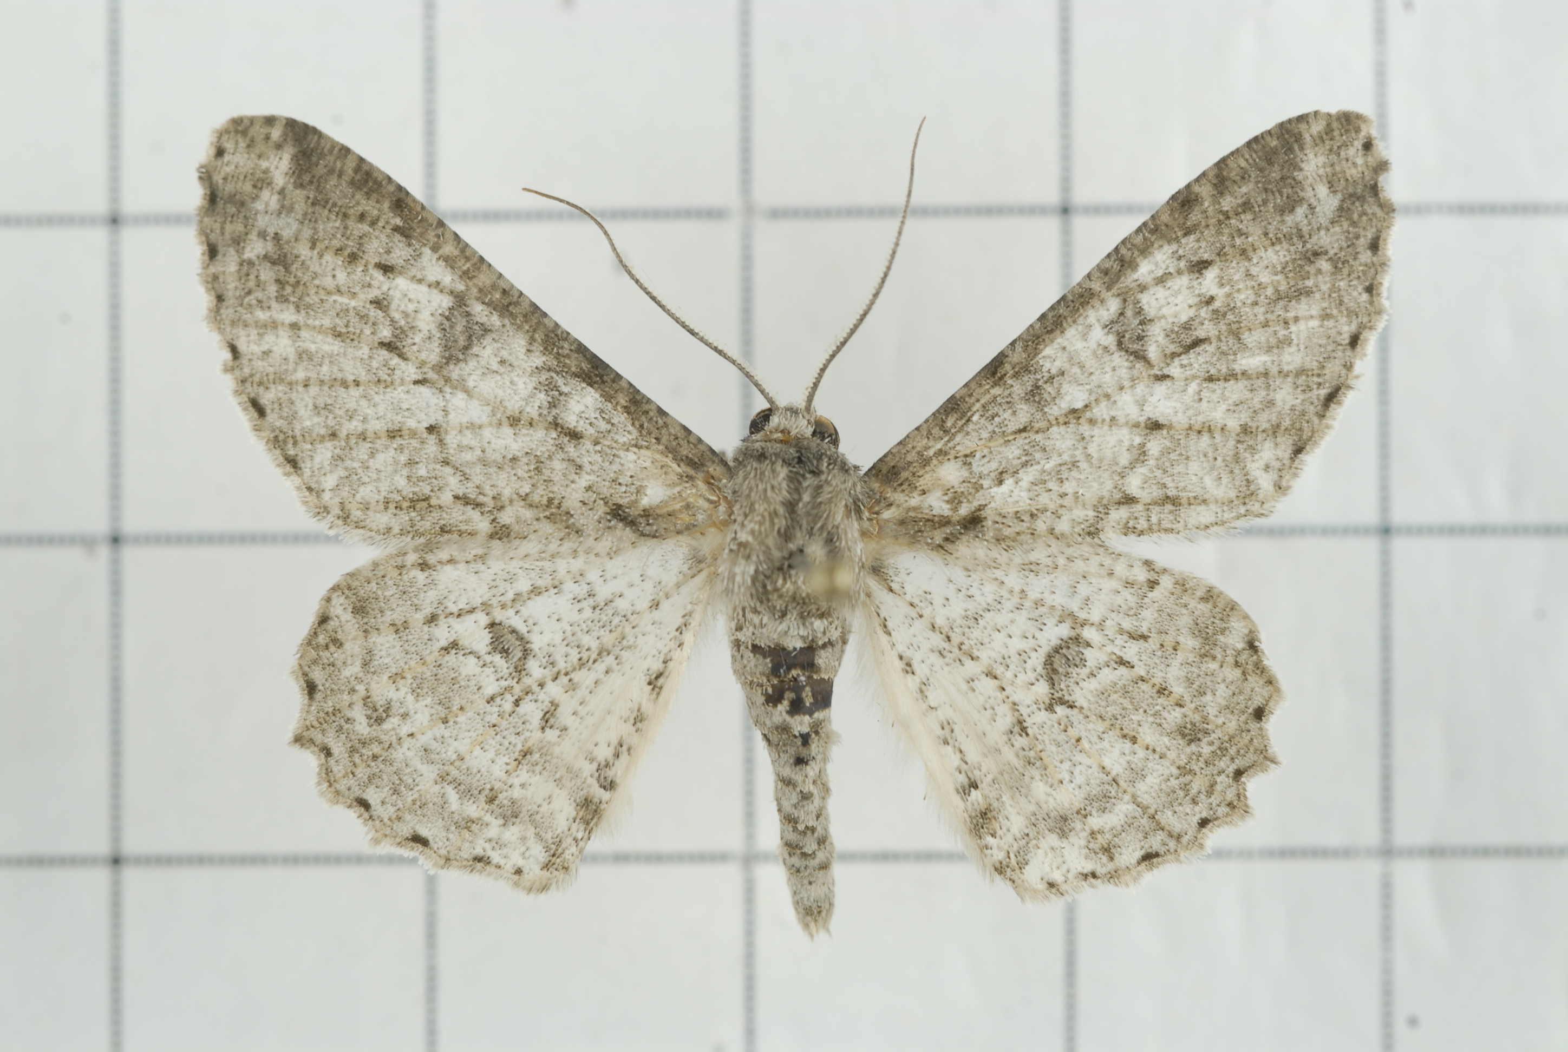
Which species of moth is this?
Ascotis selenaria imparata
